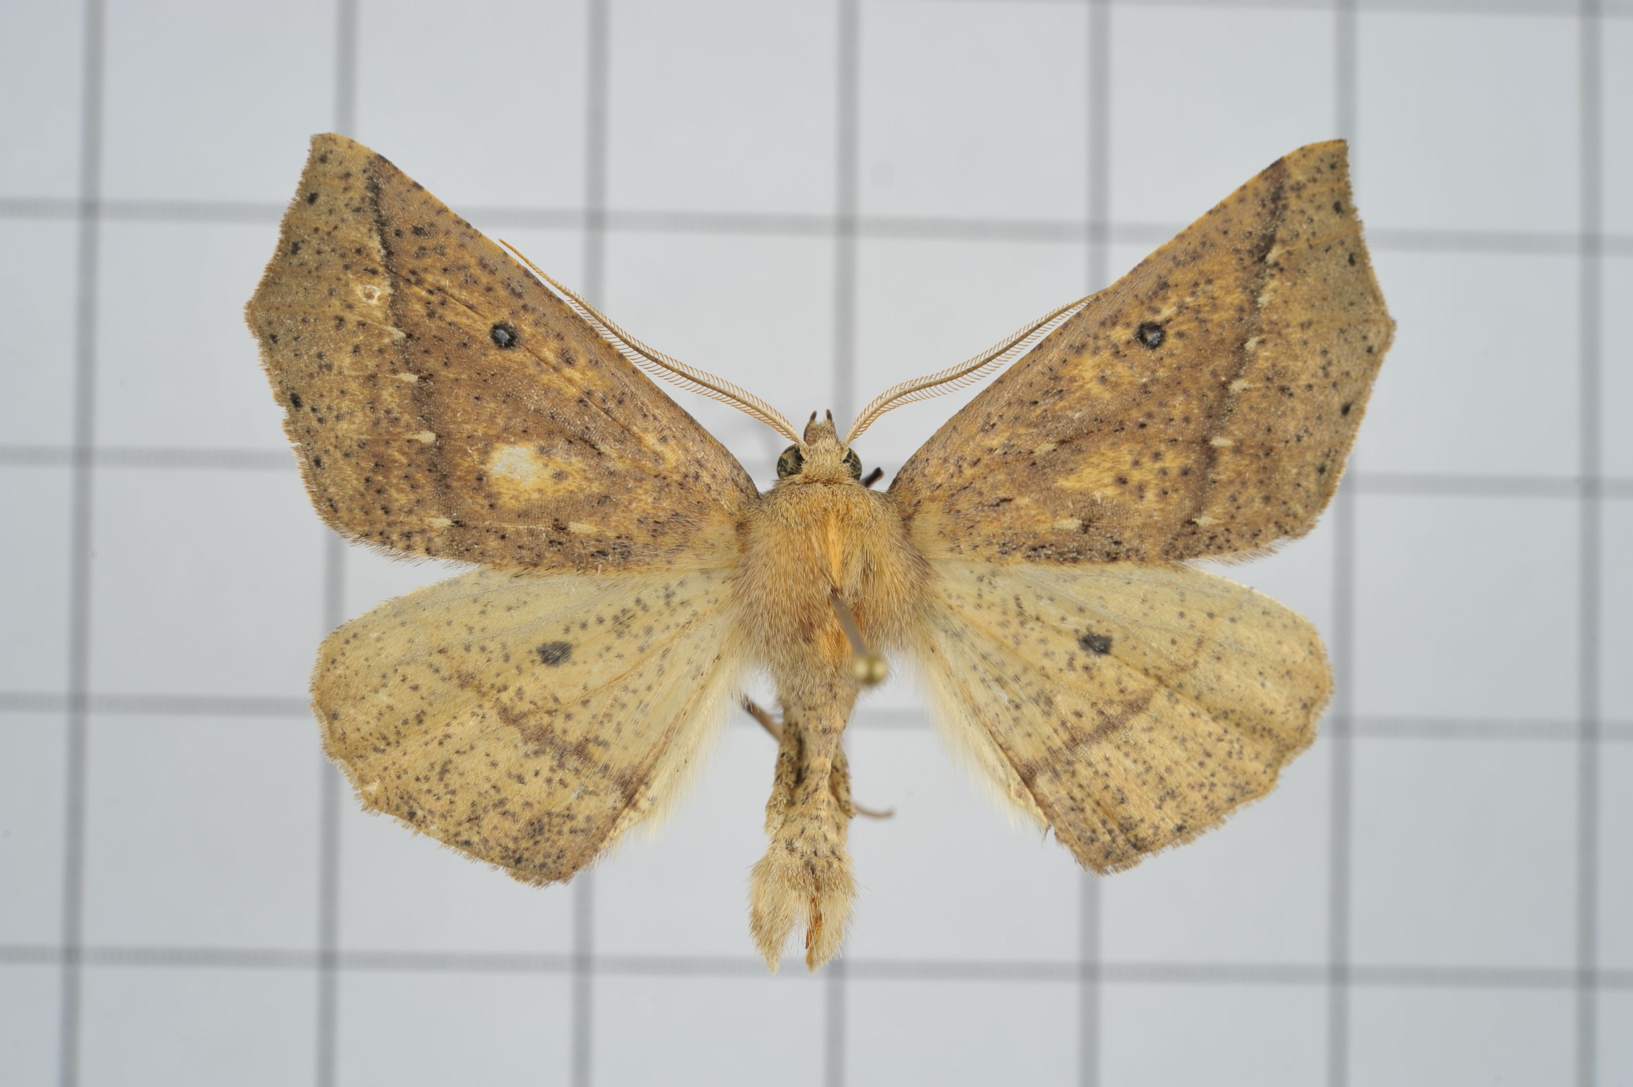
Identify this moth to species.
Odontopera albiguttulata
